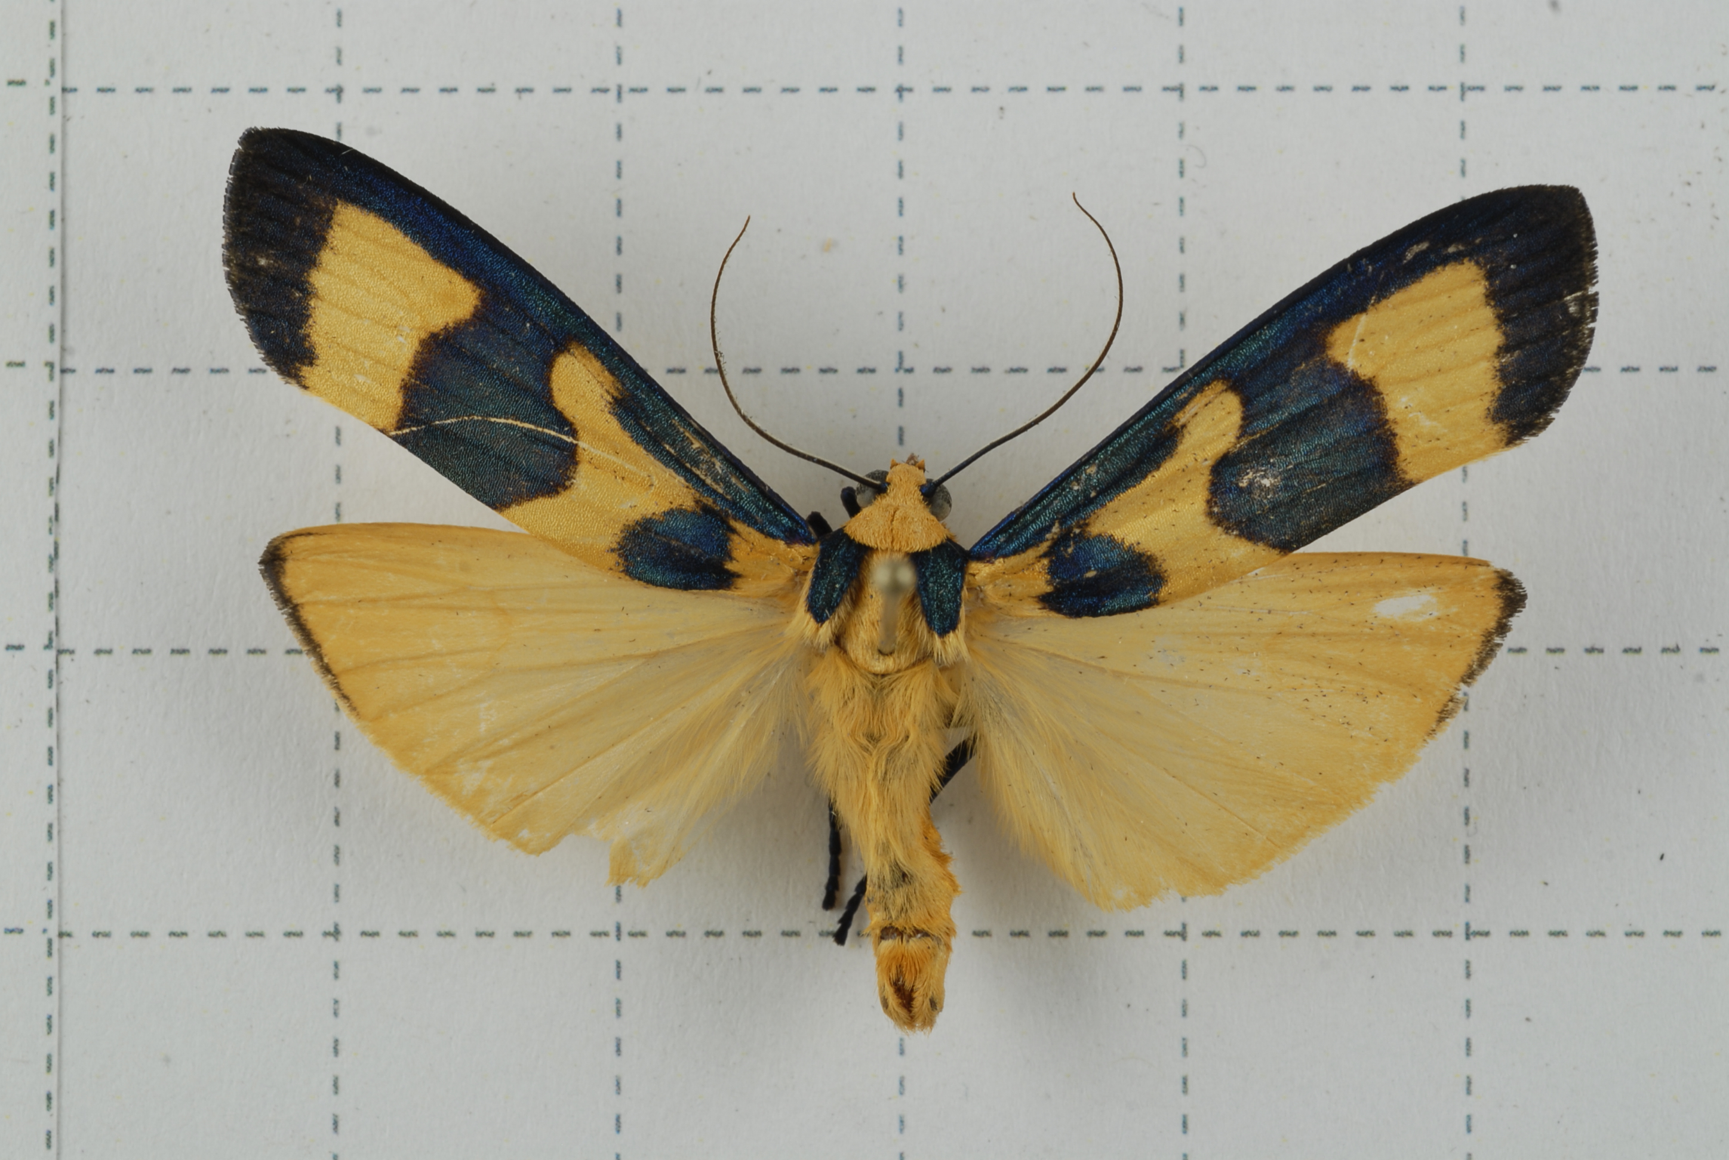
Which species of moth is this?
Chrysaeglia magnifica
